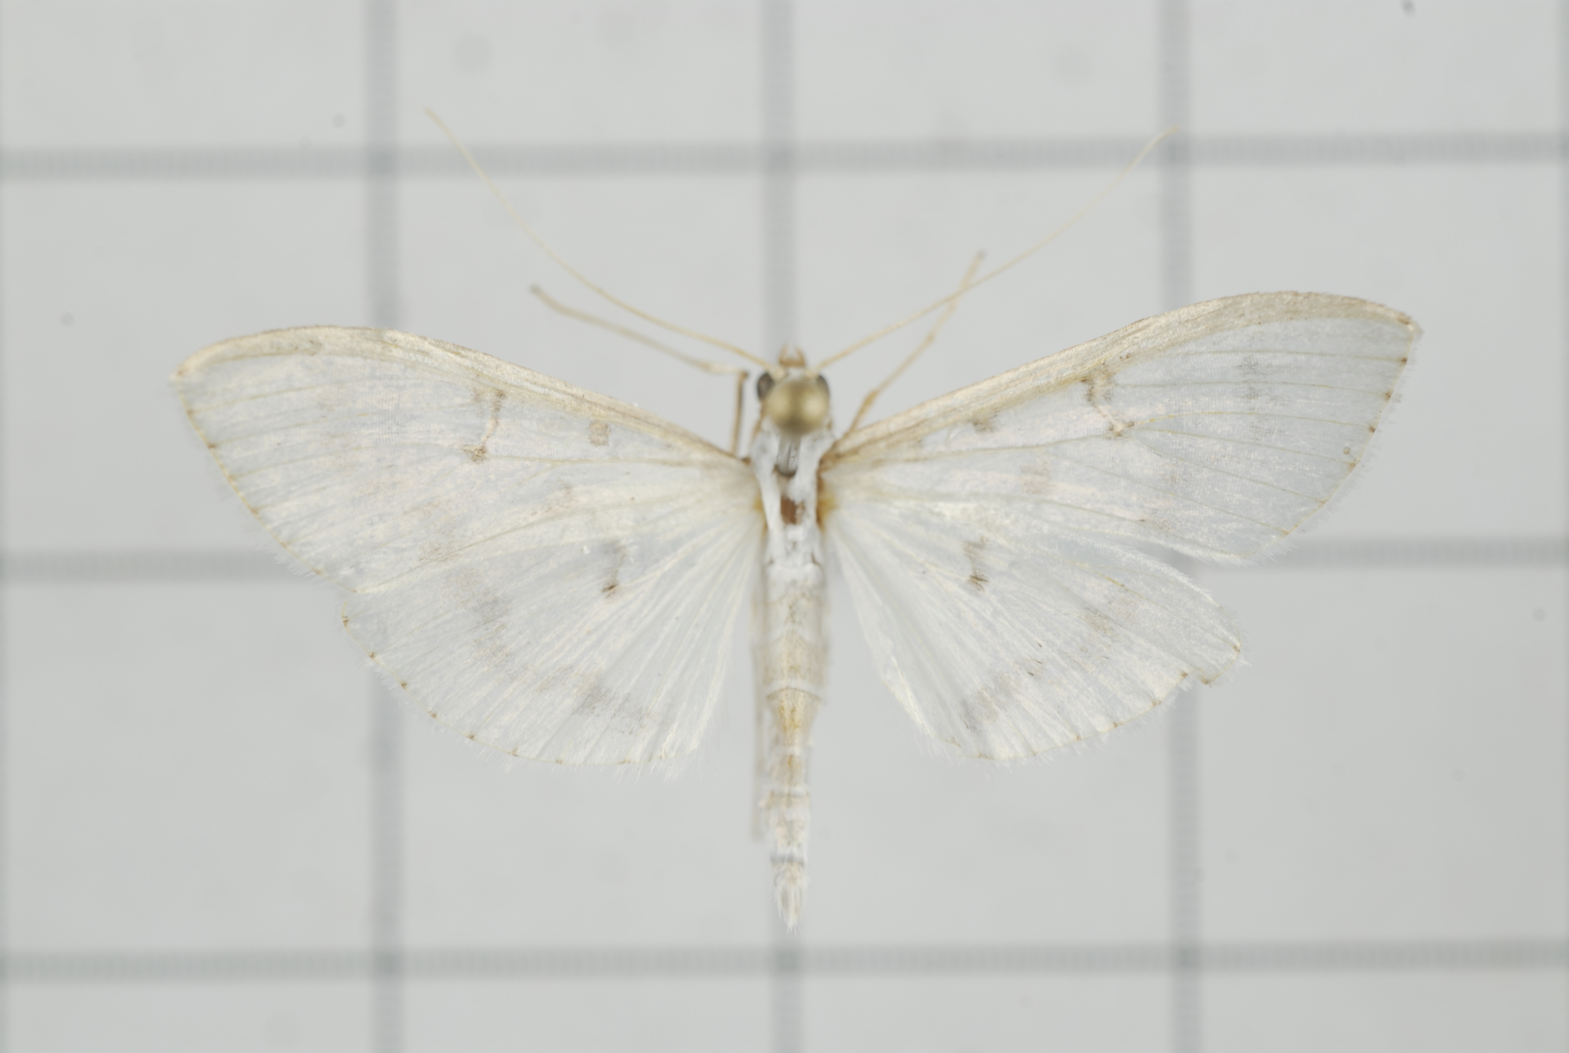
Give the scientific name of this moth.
Palpita warrenalis
